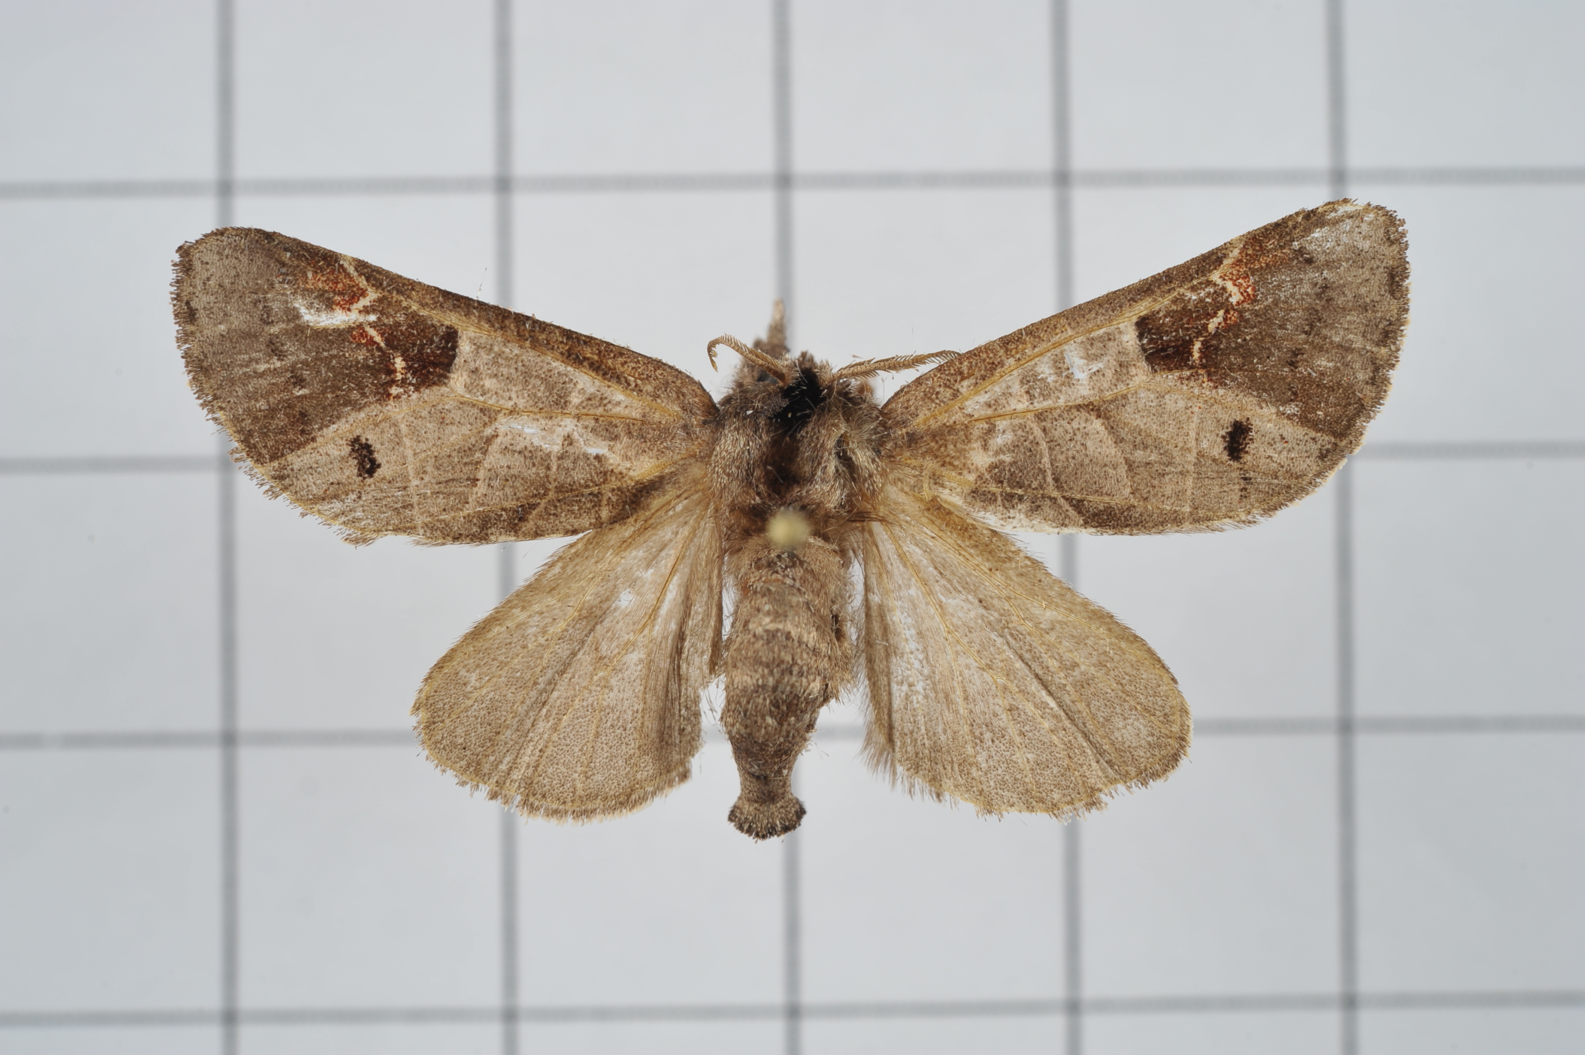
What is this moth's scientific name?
Clostera anachoreta
